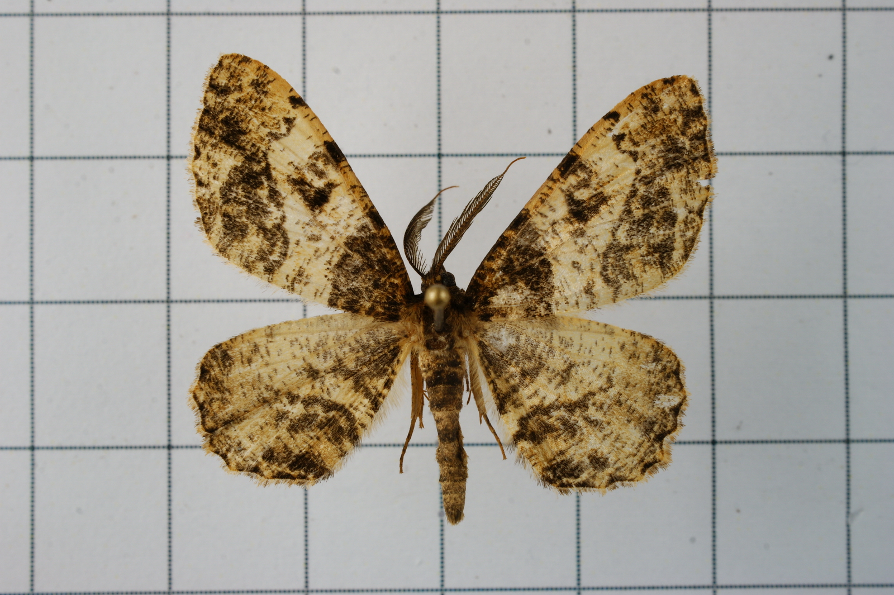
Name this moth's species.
Darisa lampasaria
